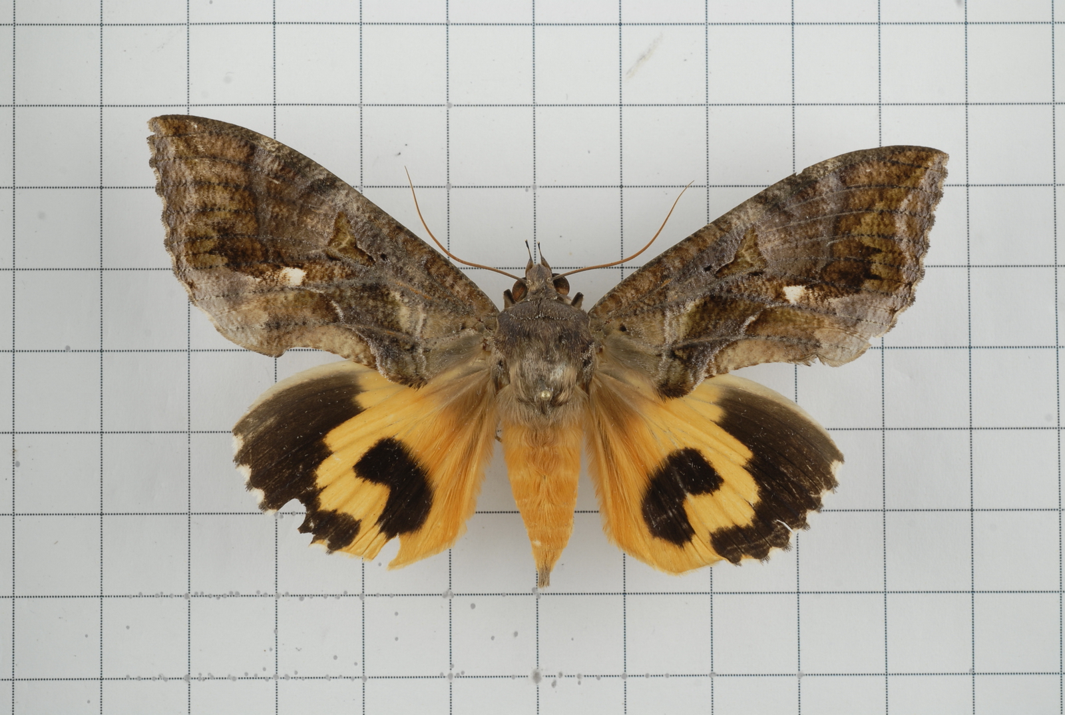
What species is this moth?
Eudocima phalonia
